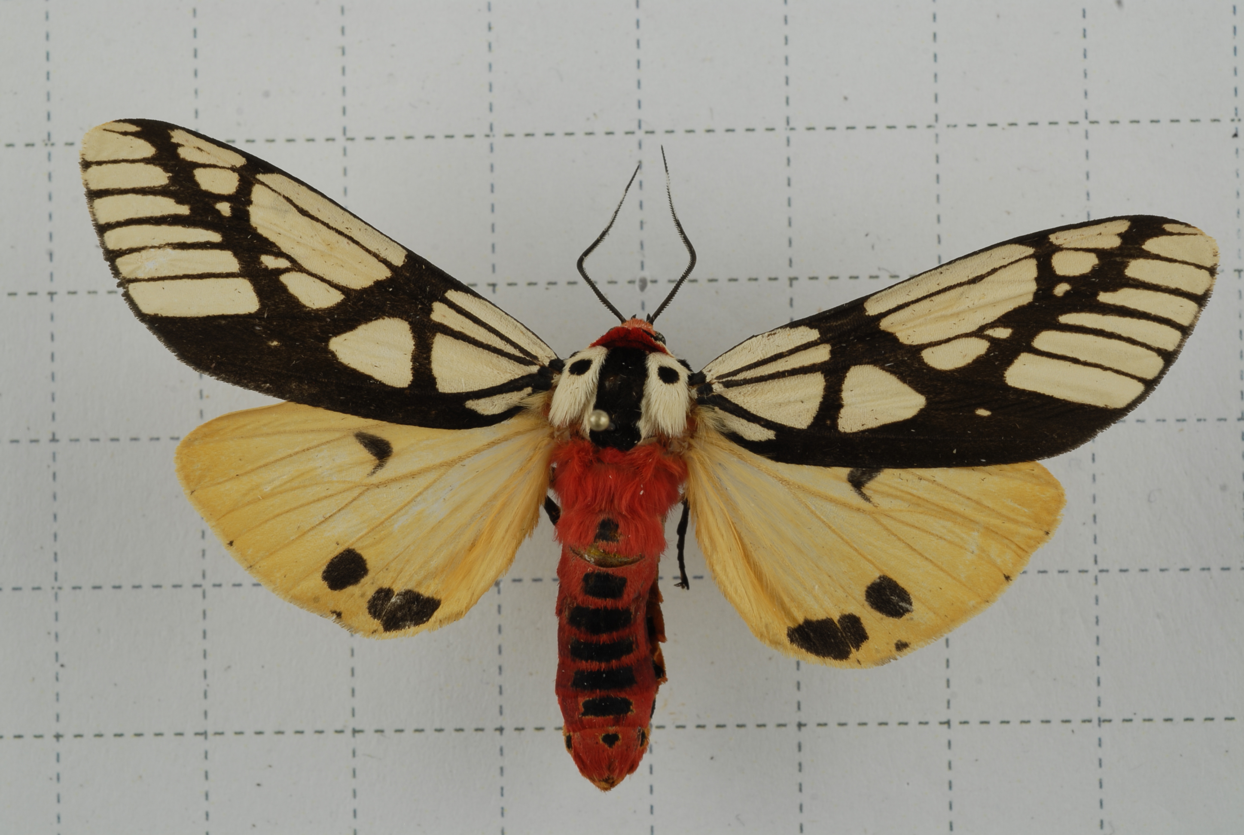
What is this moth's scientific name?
Areas galactina formosana
